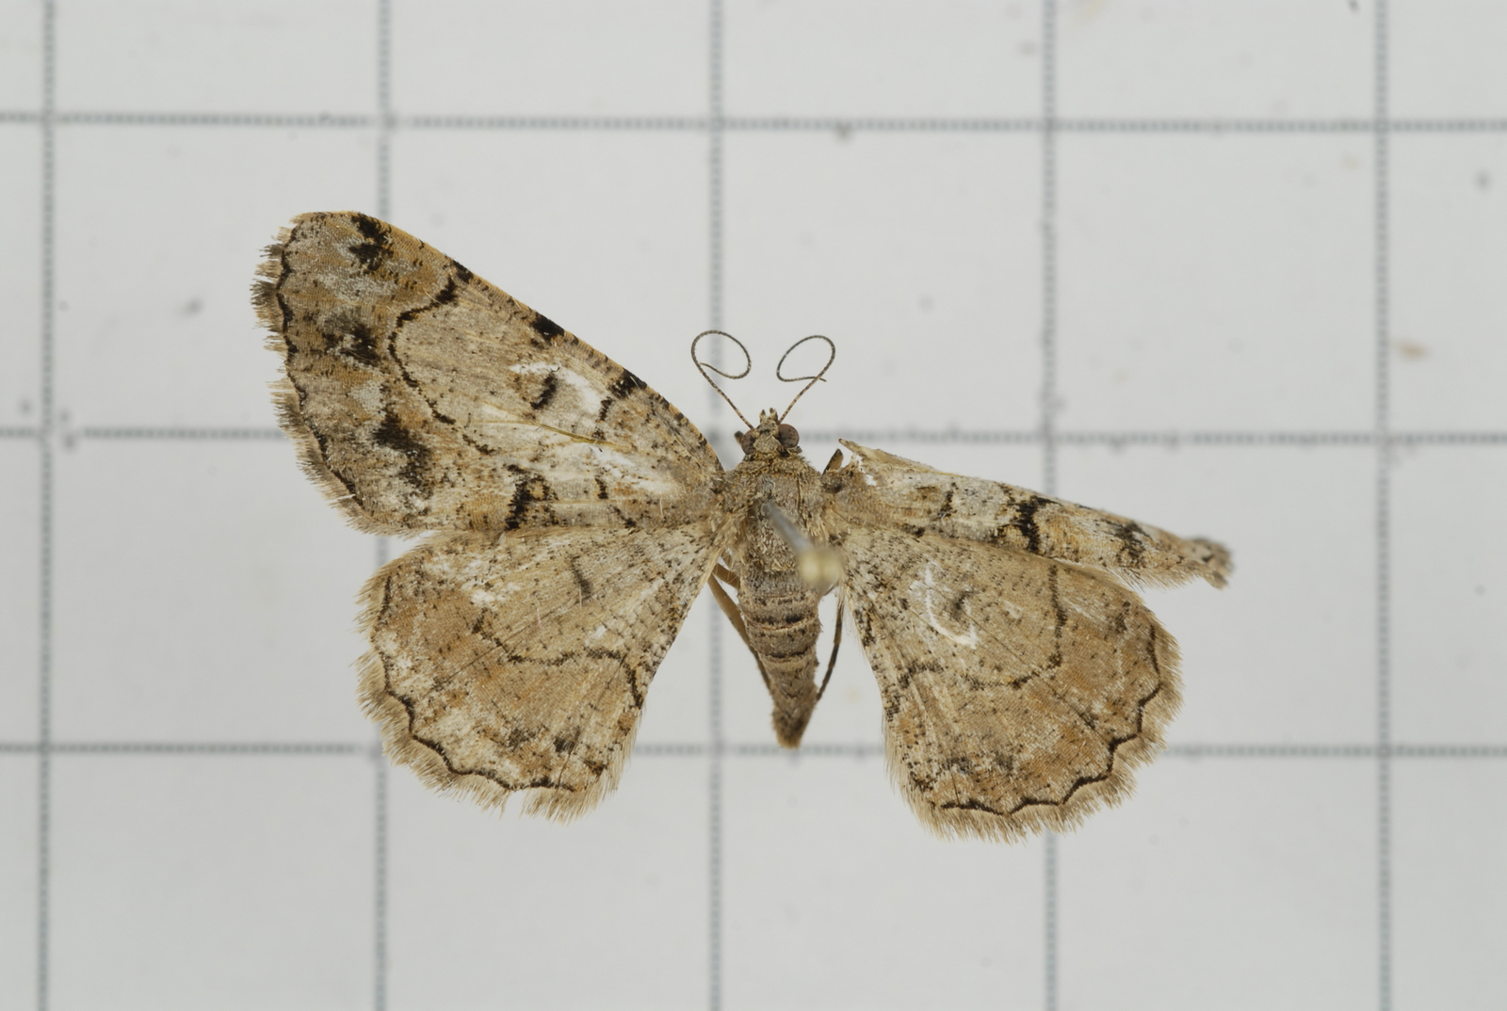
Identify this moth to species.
Psilalcis menoides
